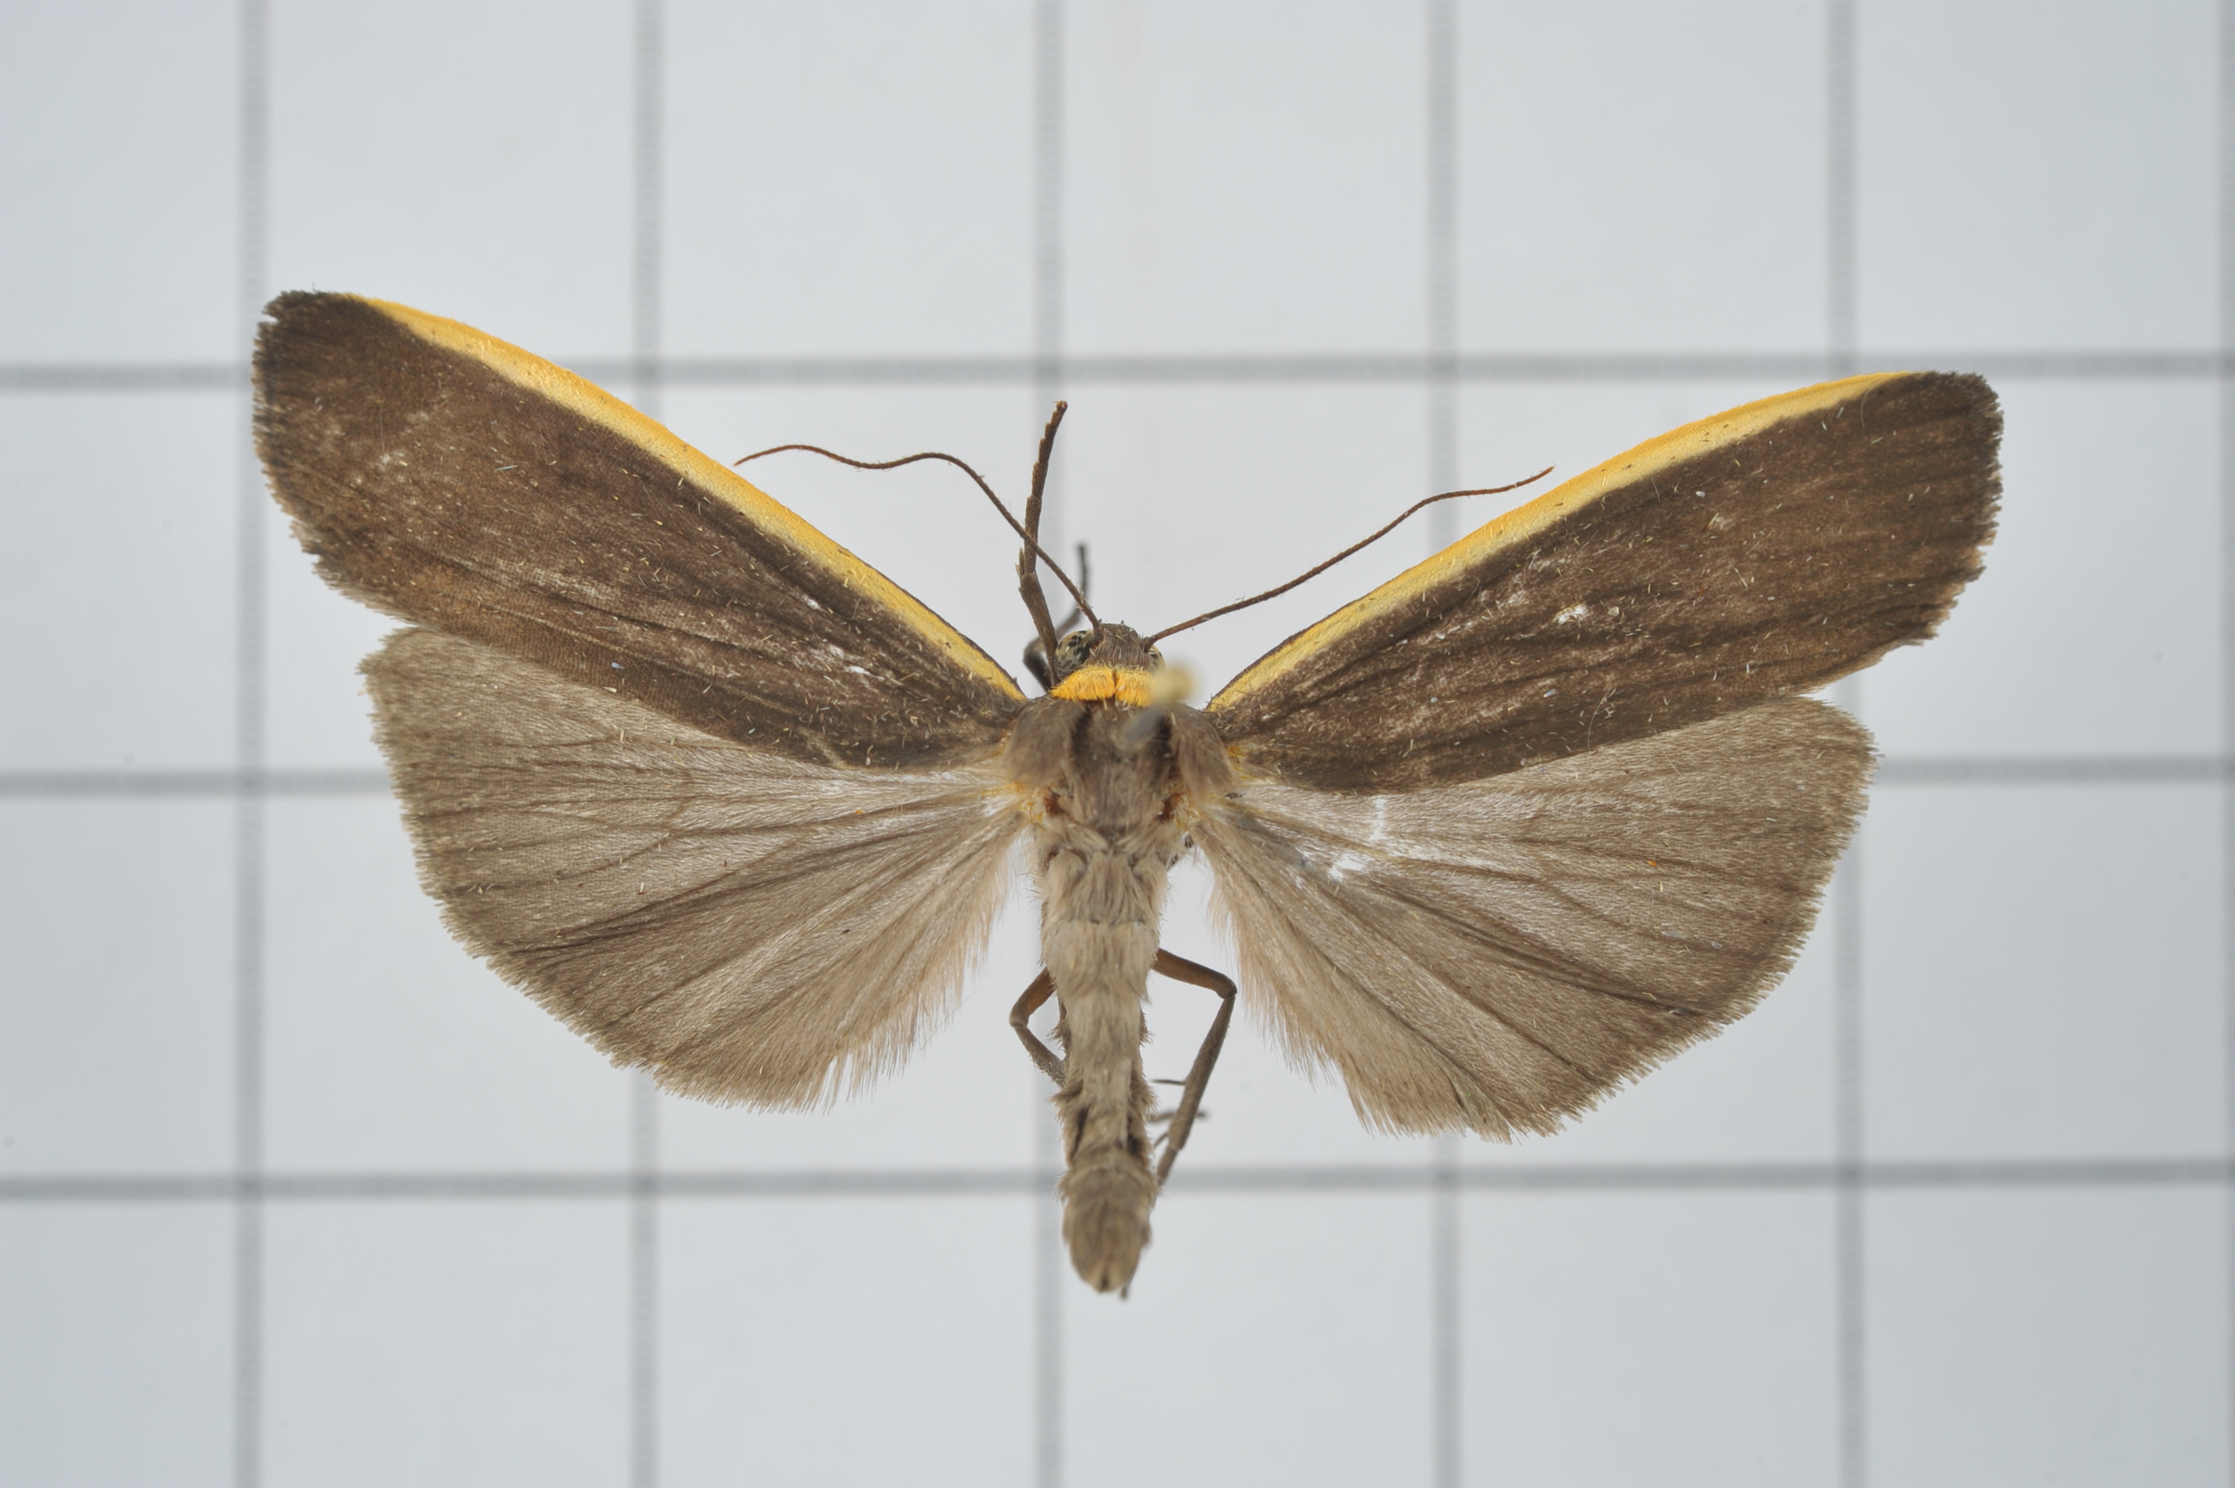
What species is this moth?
Ghoria subpurpurea
